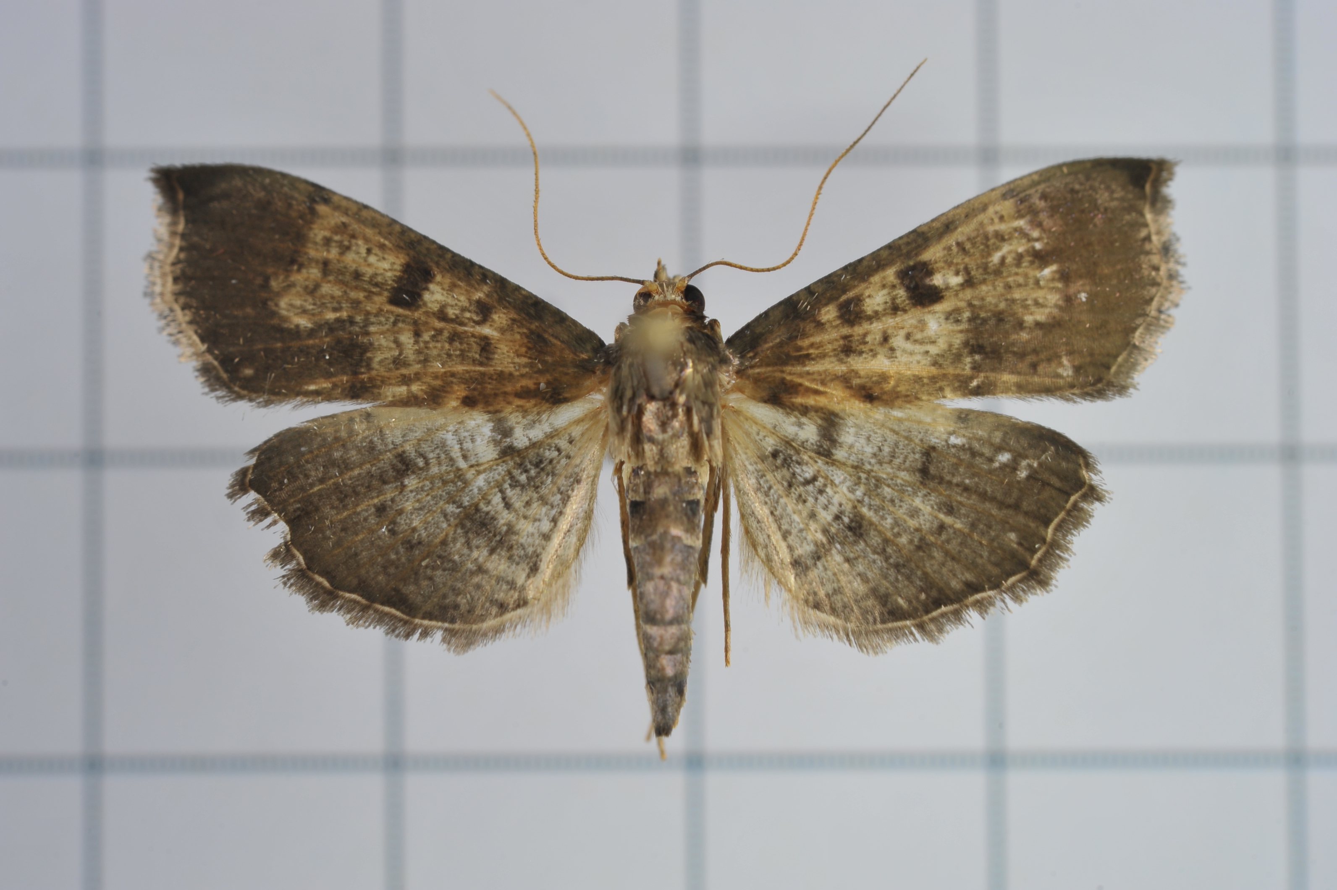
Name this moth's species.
Ceratarcha umbrosa
